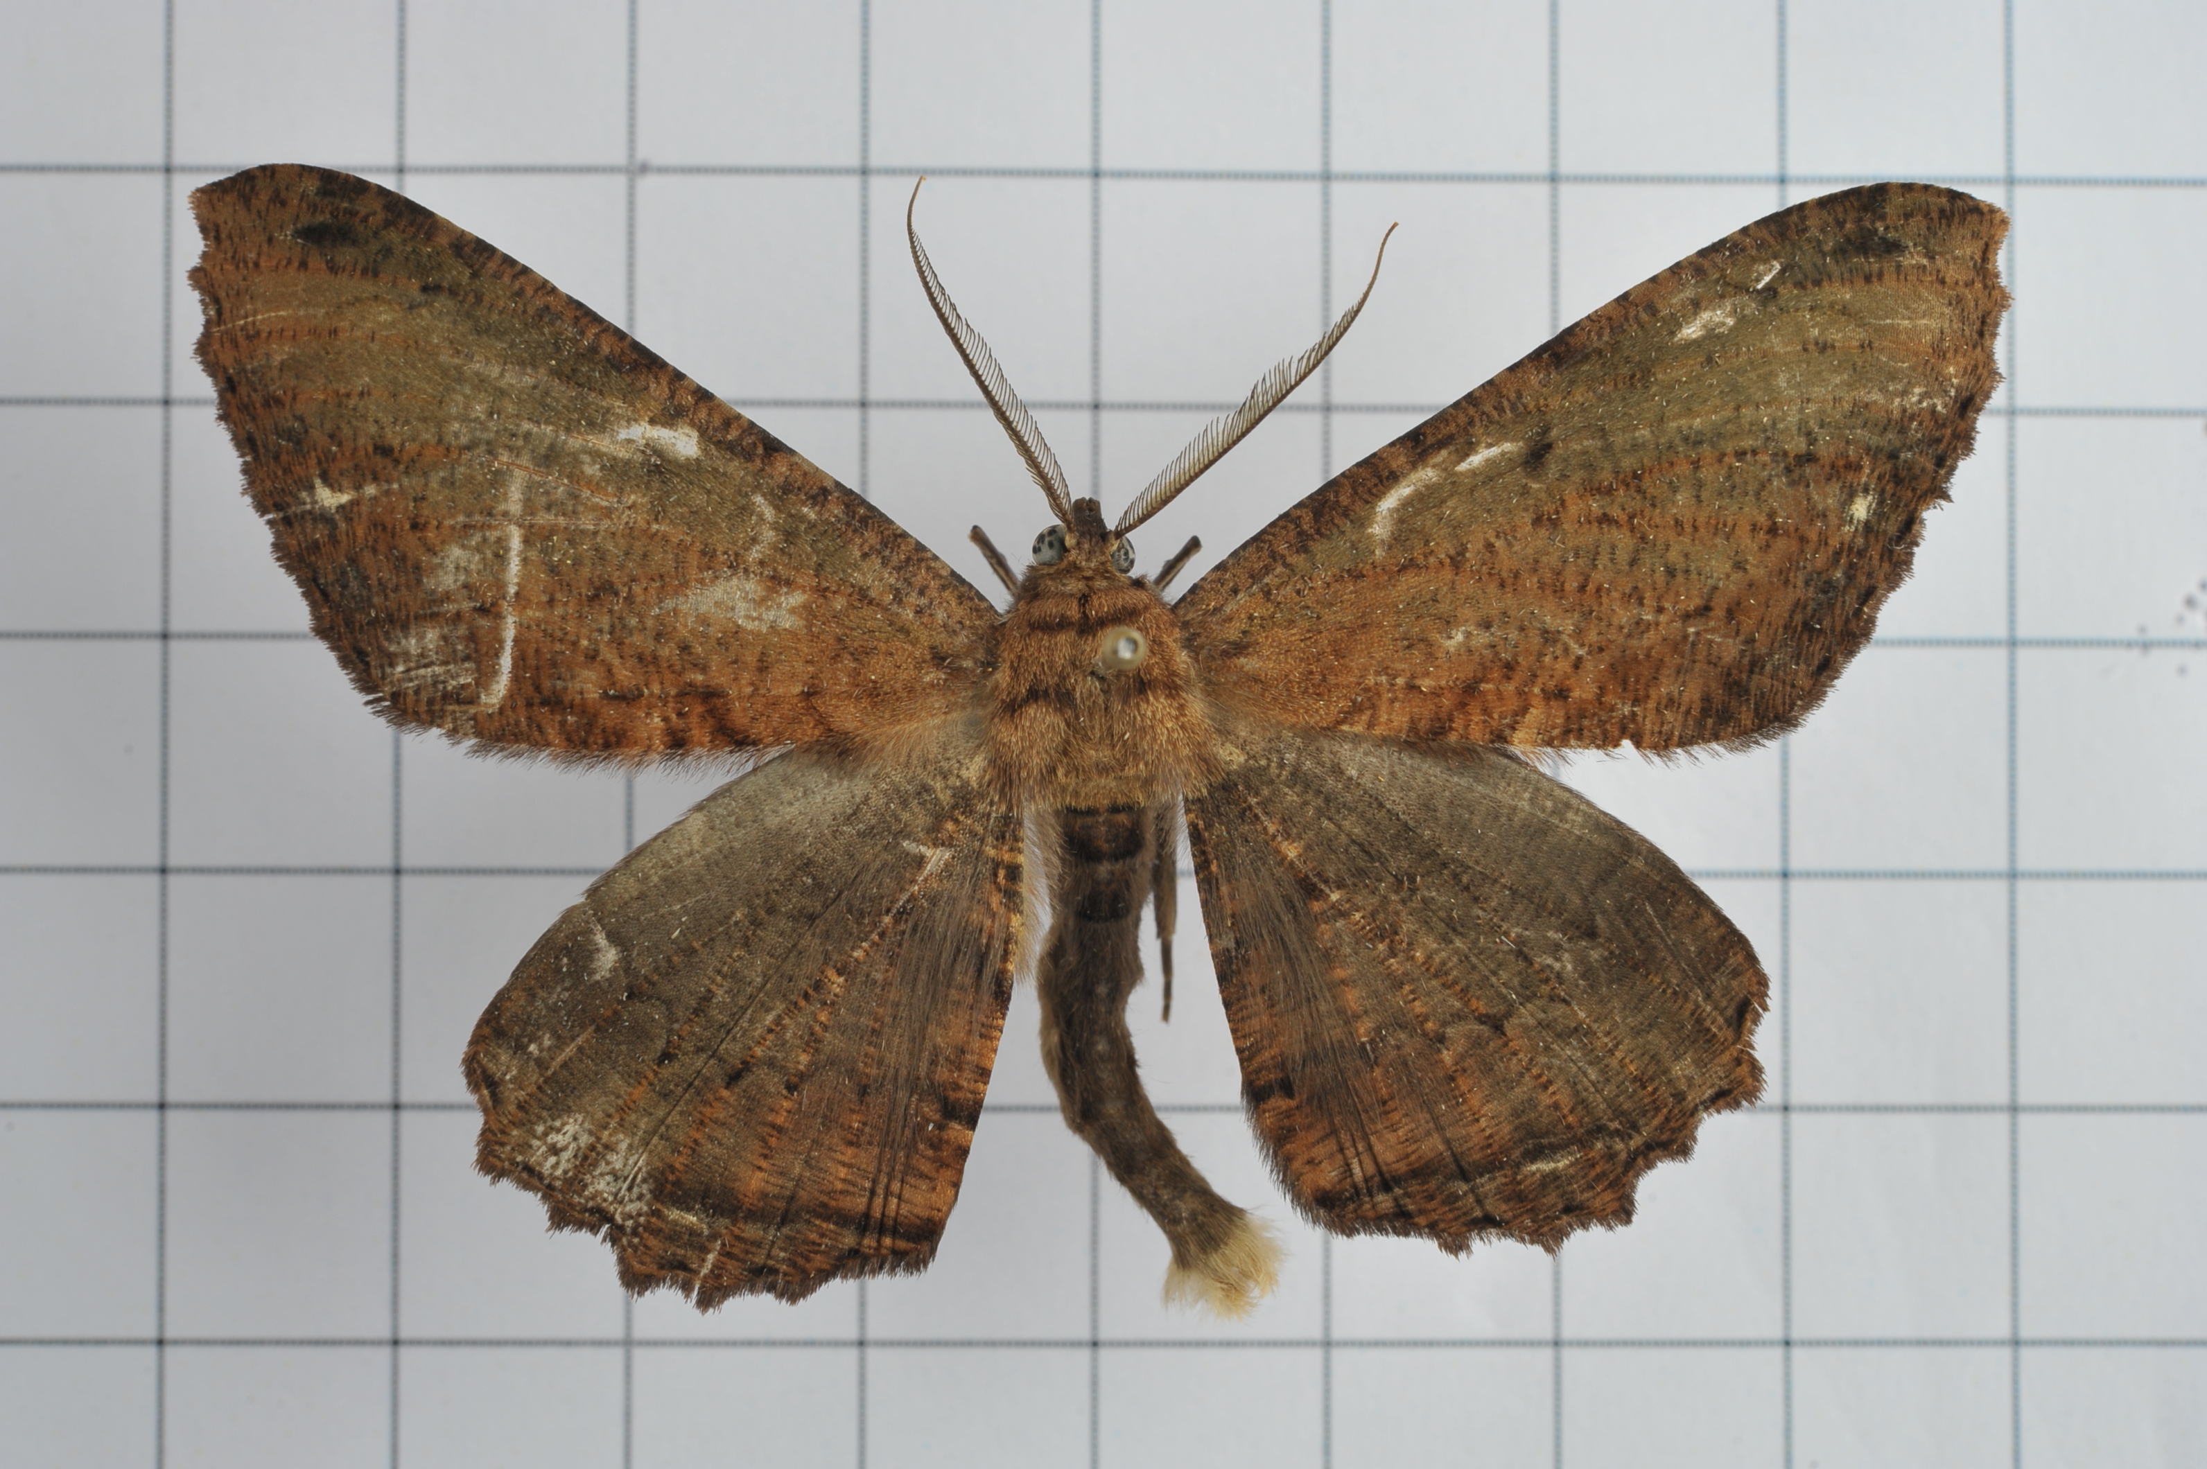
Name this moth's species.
Chorodna creataria
